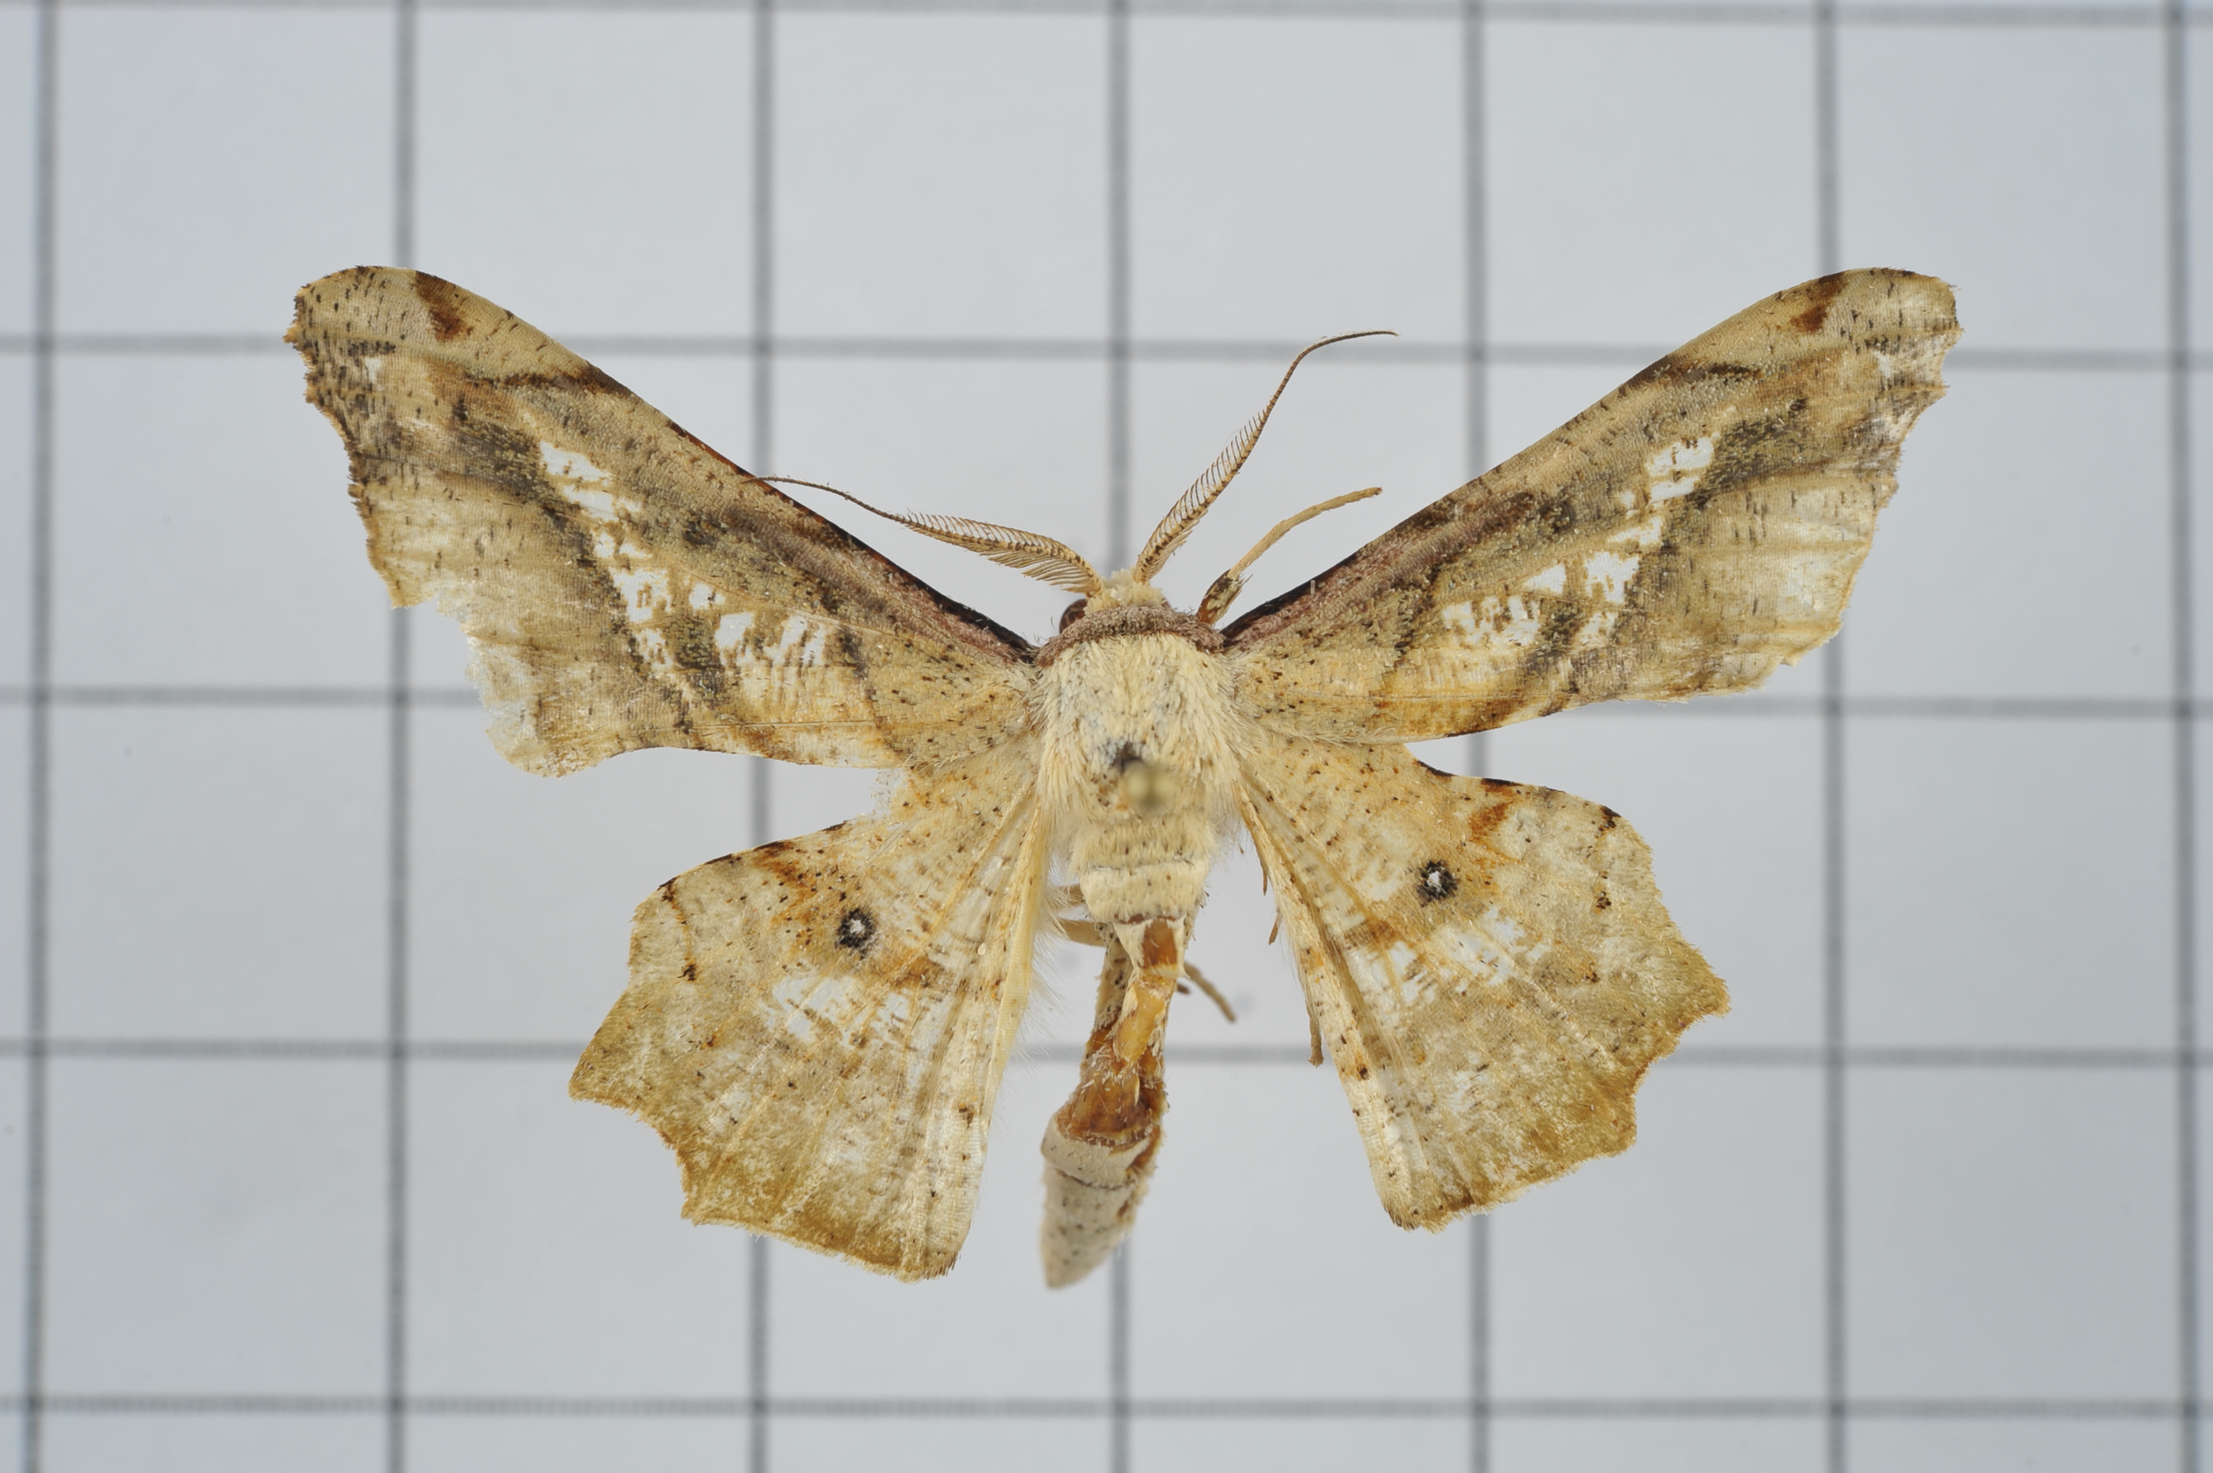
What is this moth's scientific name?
Gonodontis pallida
